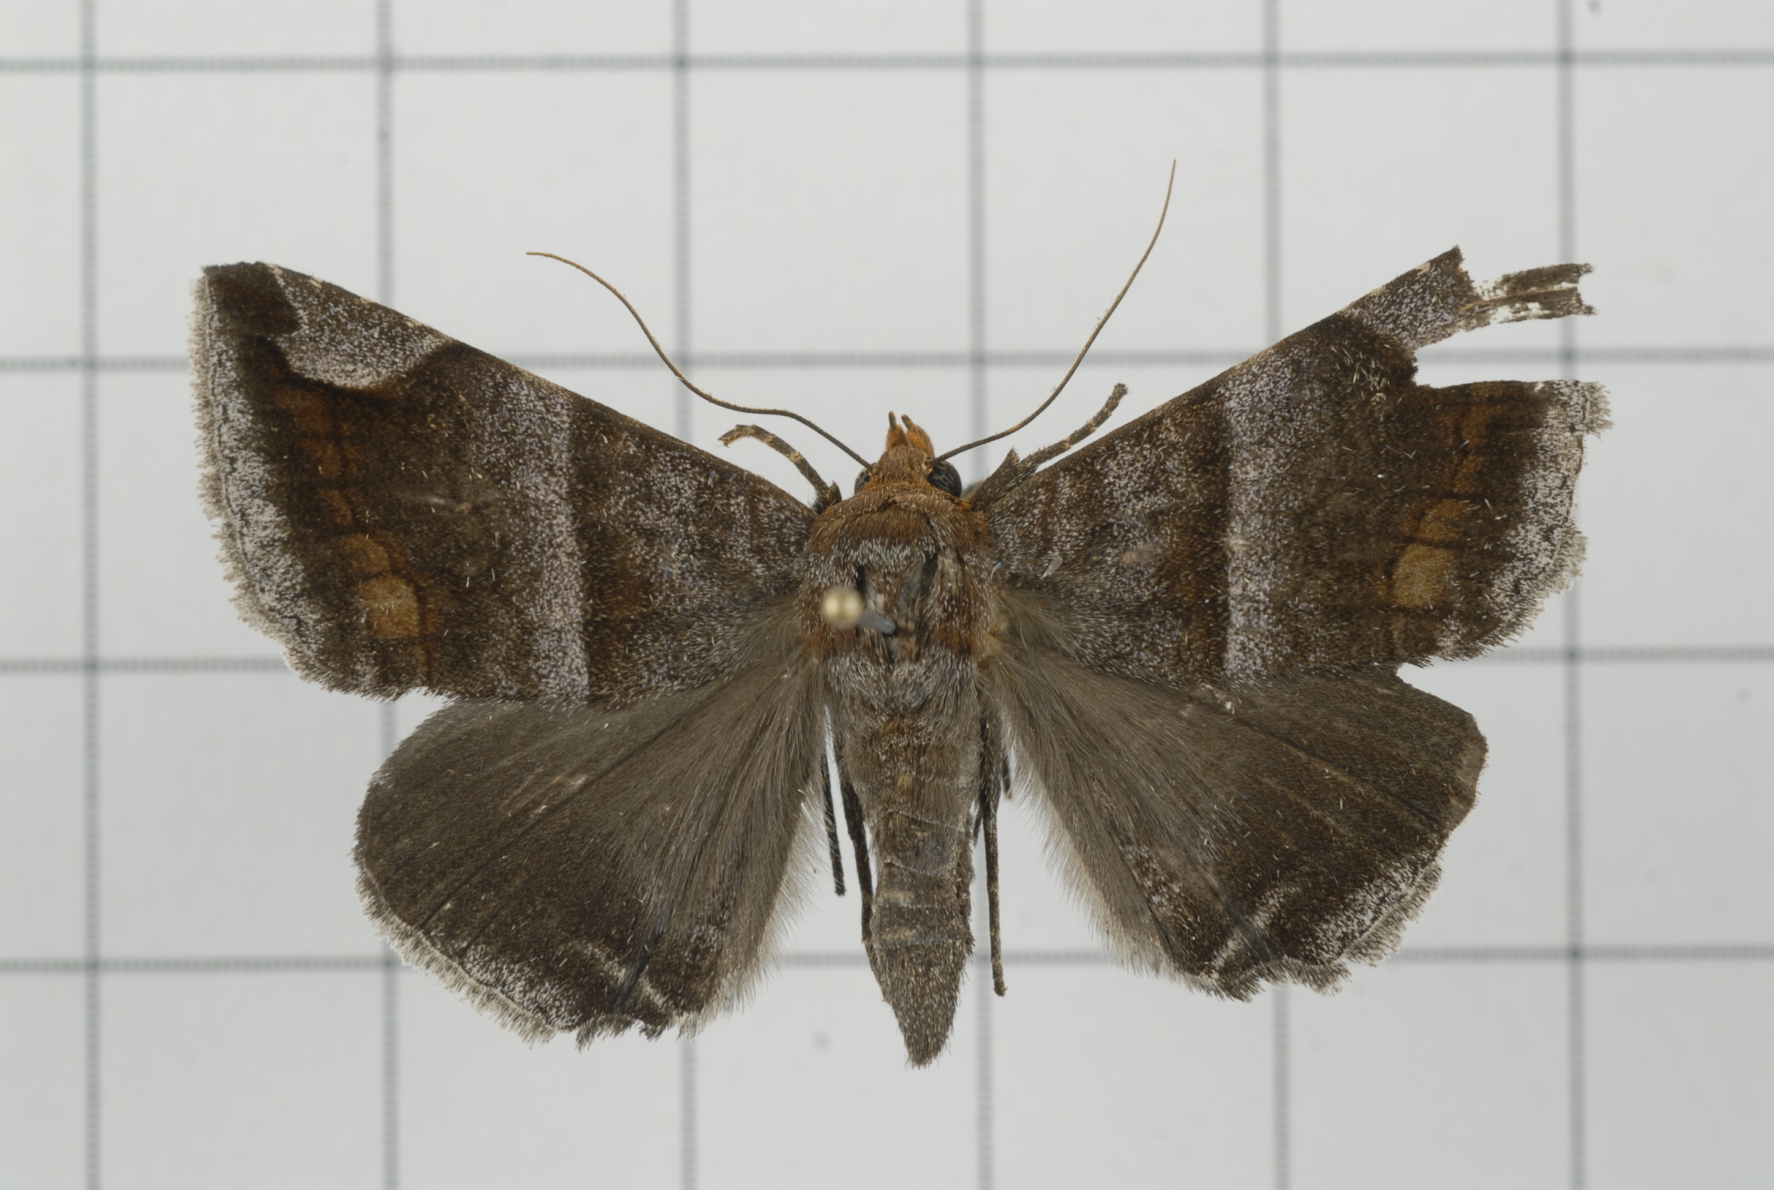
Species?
Buzara onelia
